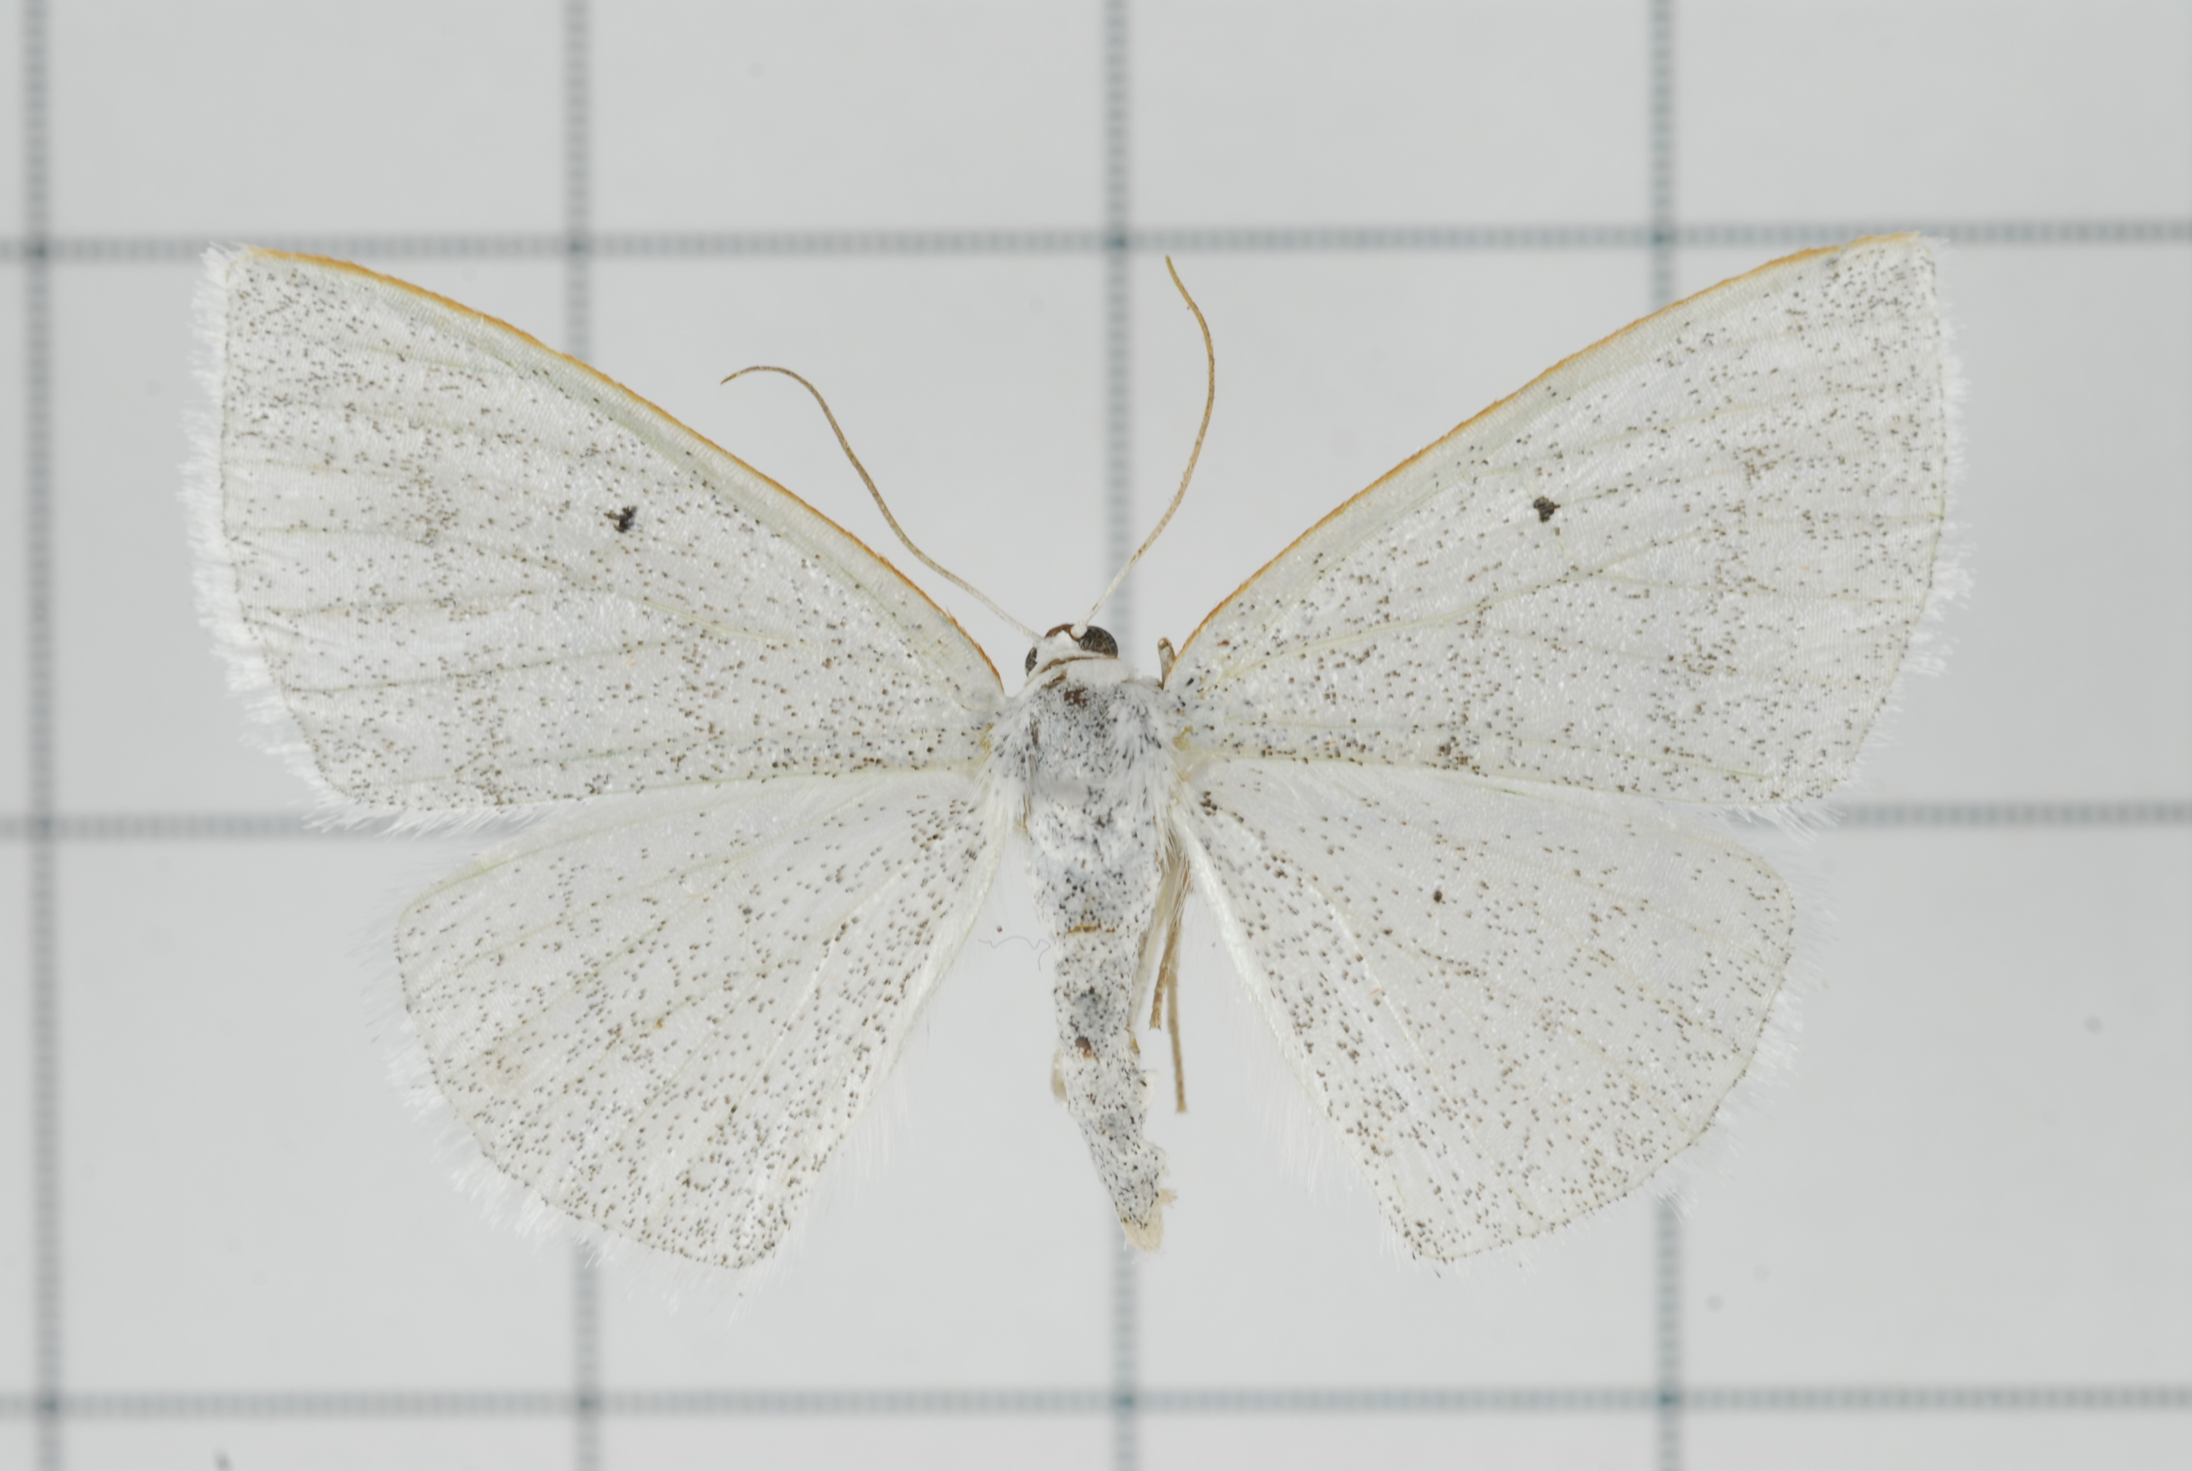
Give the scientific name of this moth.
Lomographa margarita
